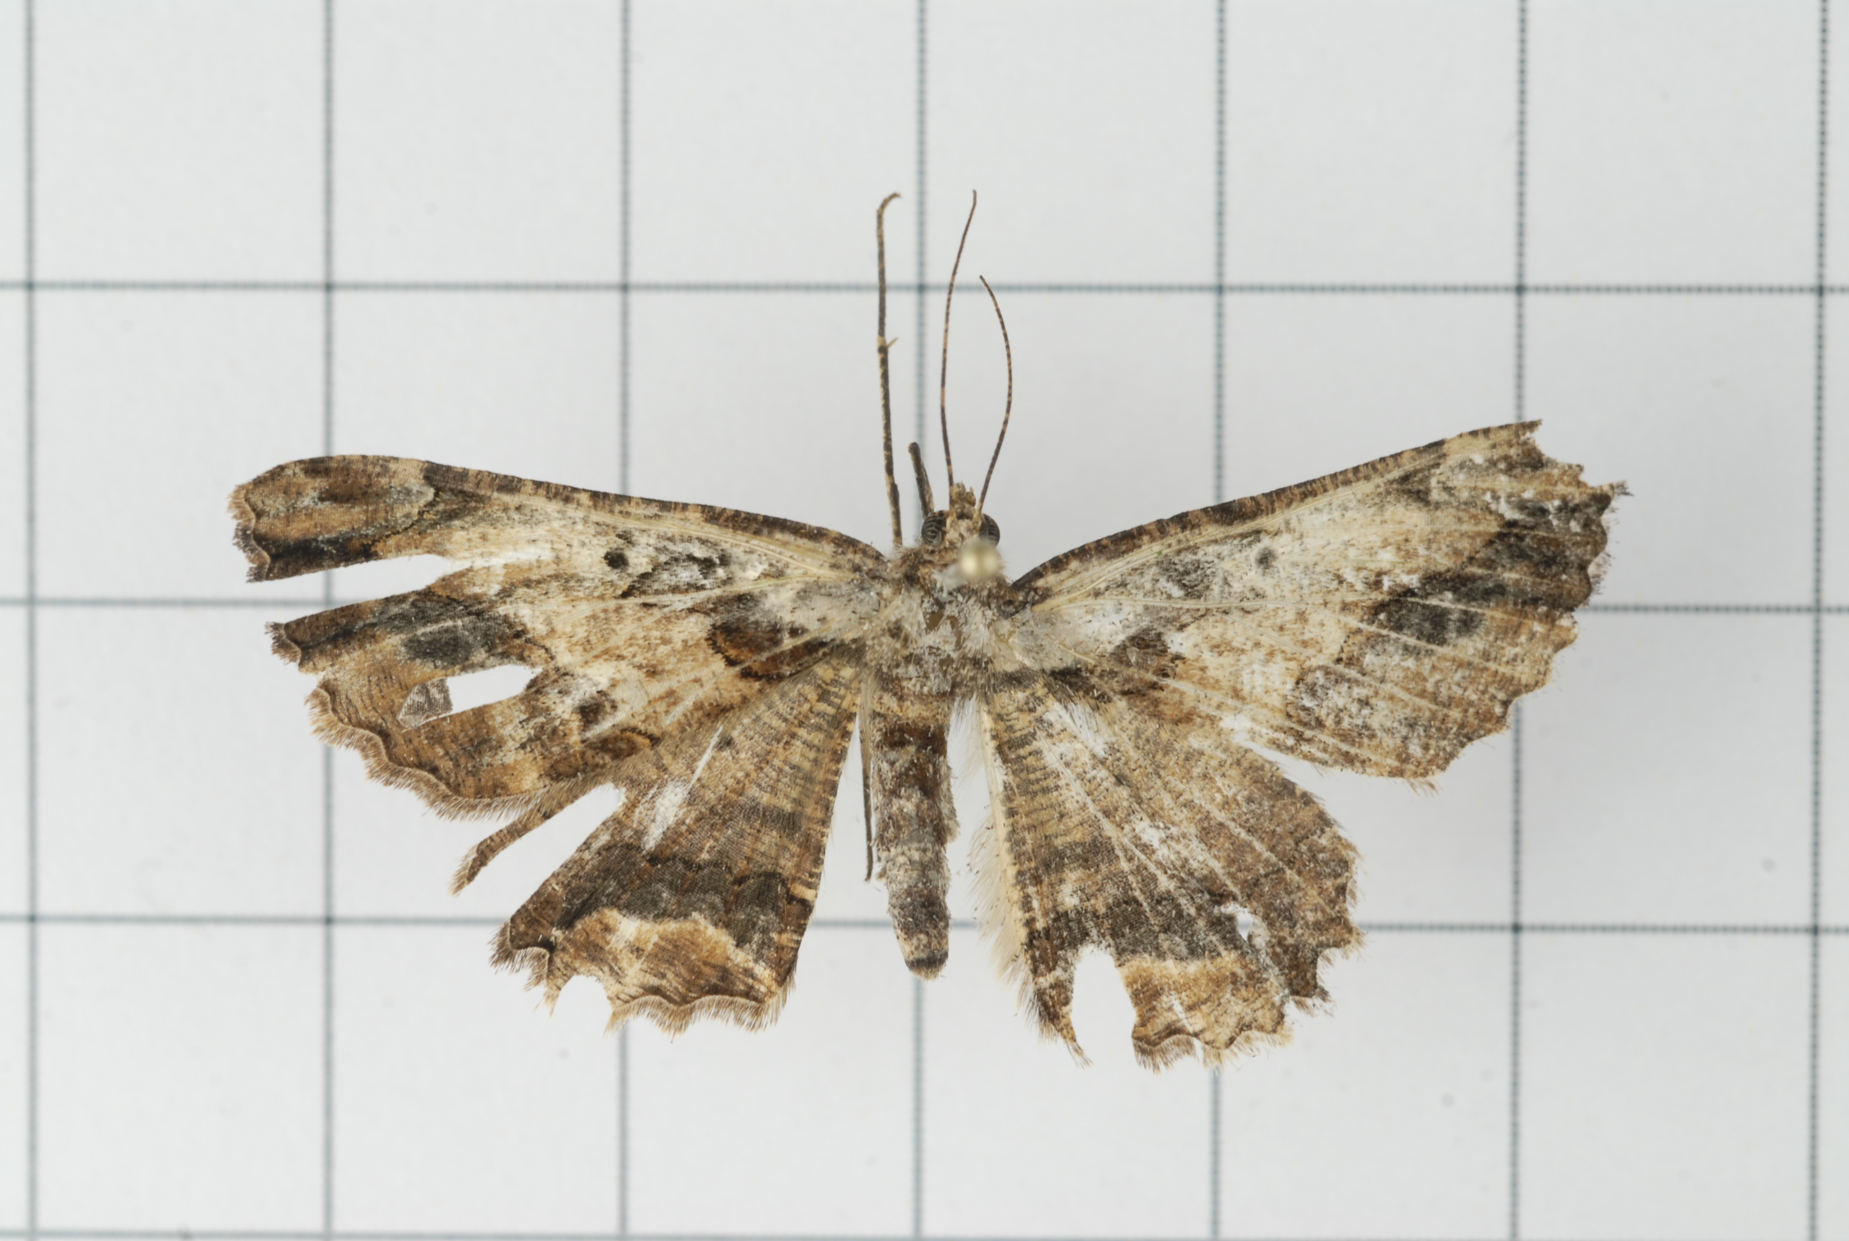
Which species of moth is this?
Menophra anaplagiata
